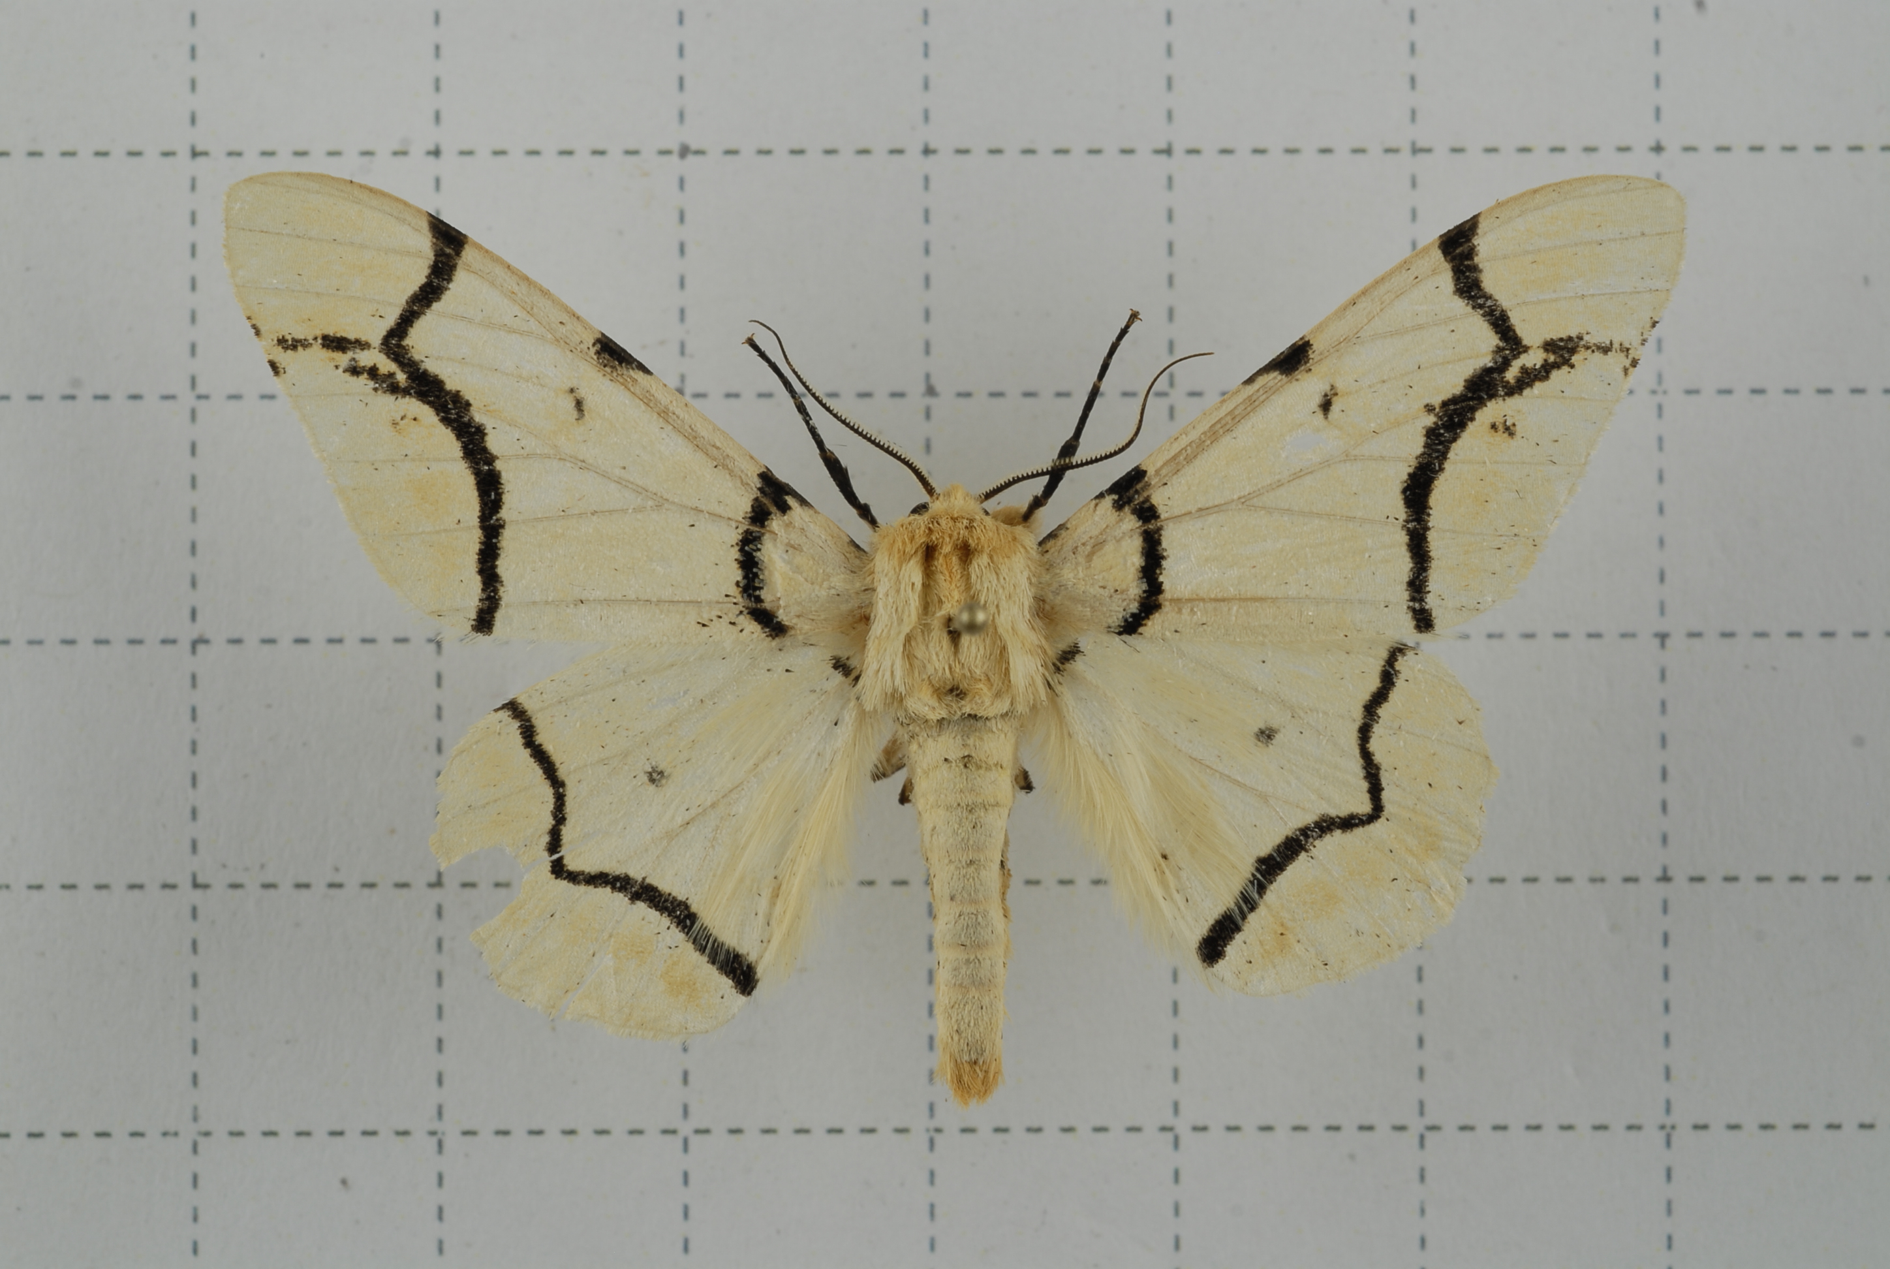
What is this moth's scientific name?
Biston perclara
